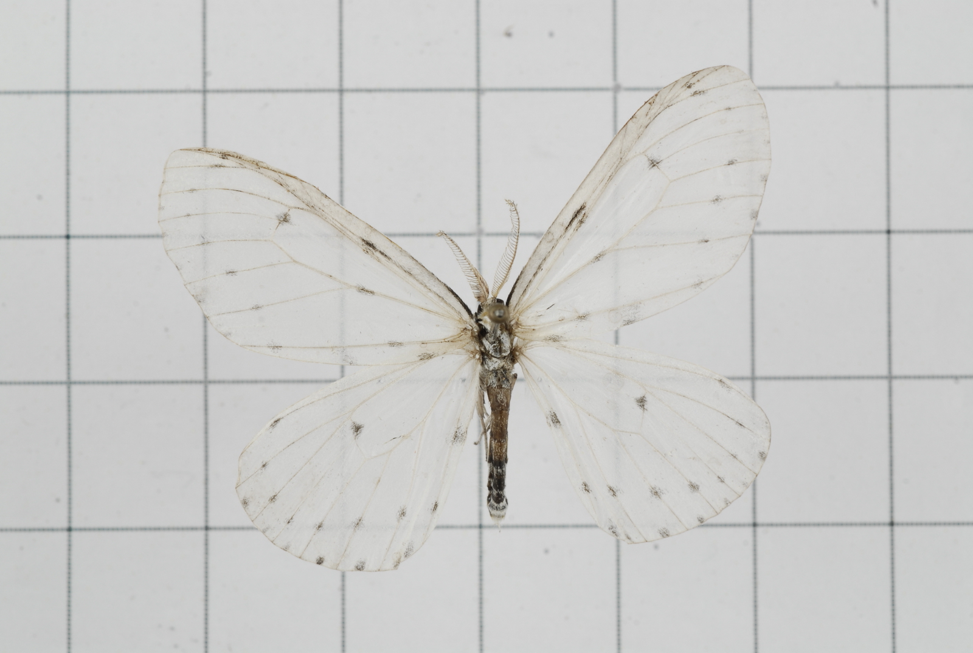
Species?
Naxa textilis textilis
